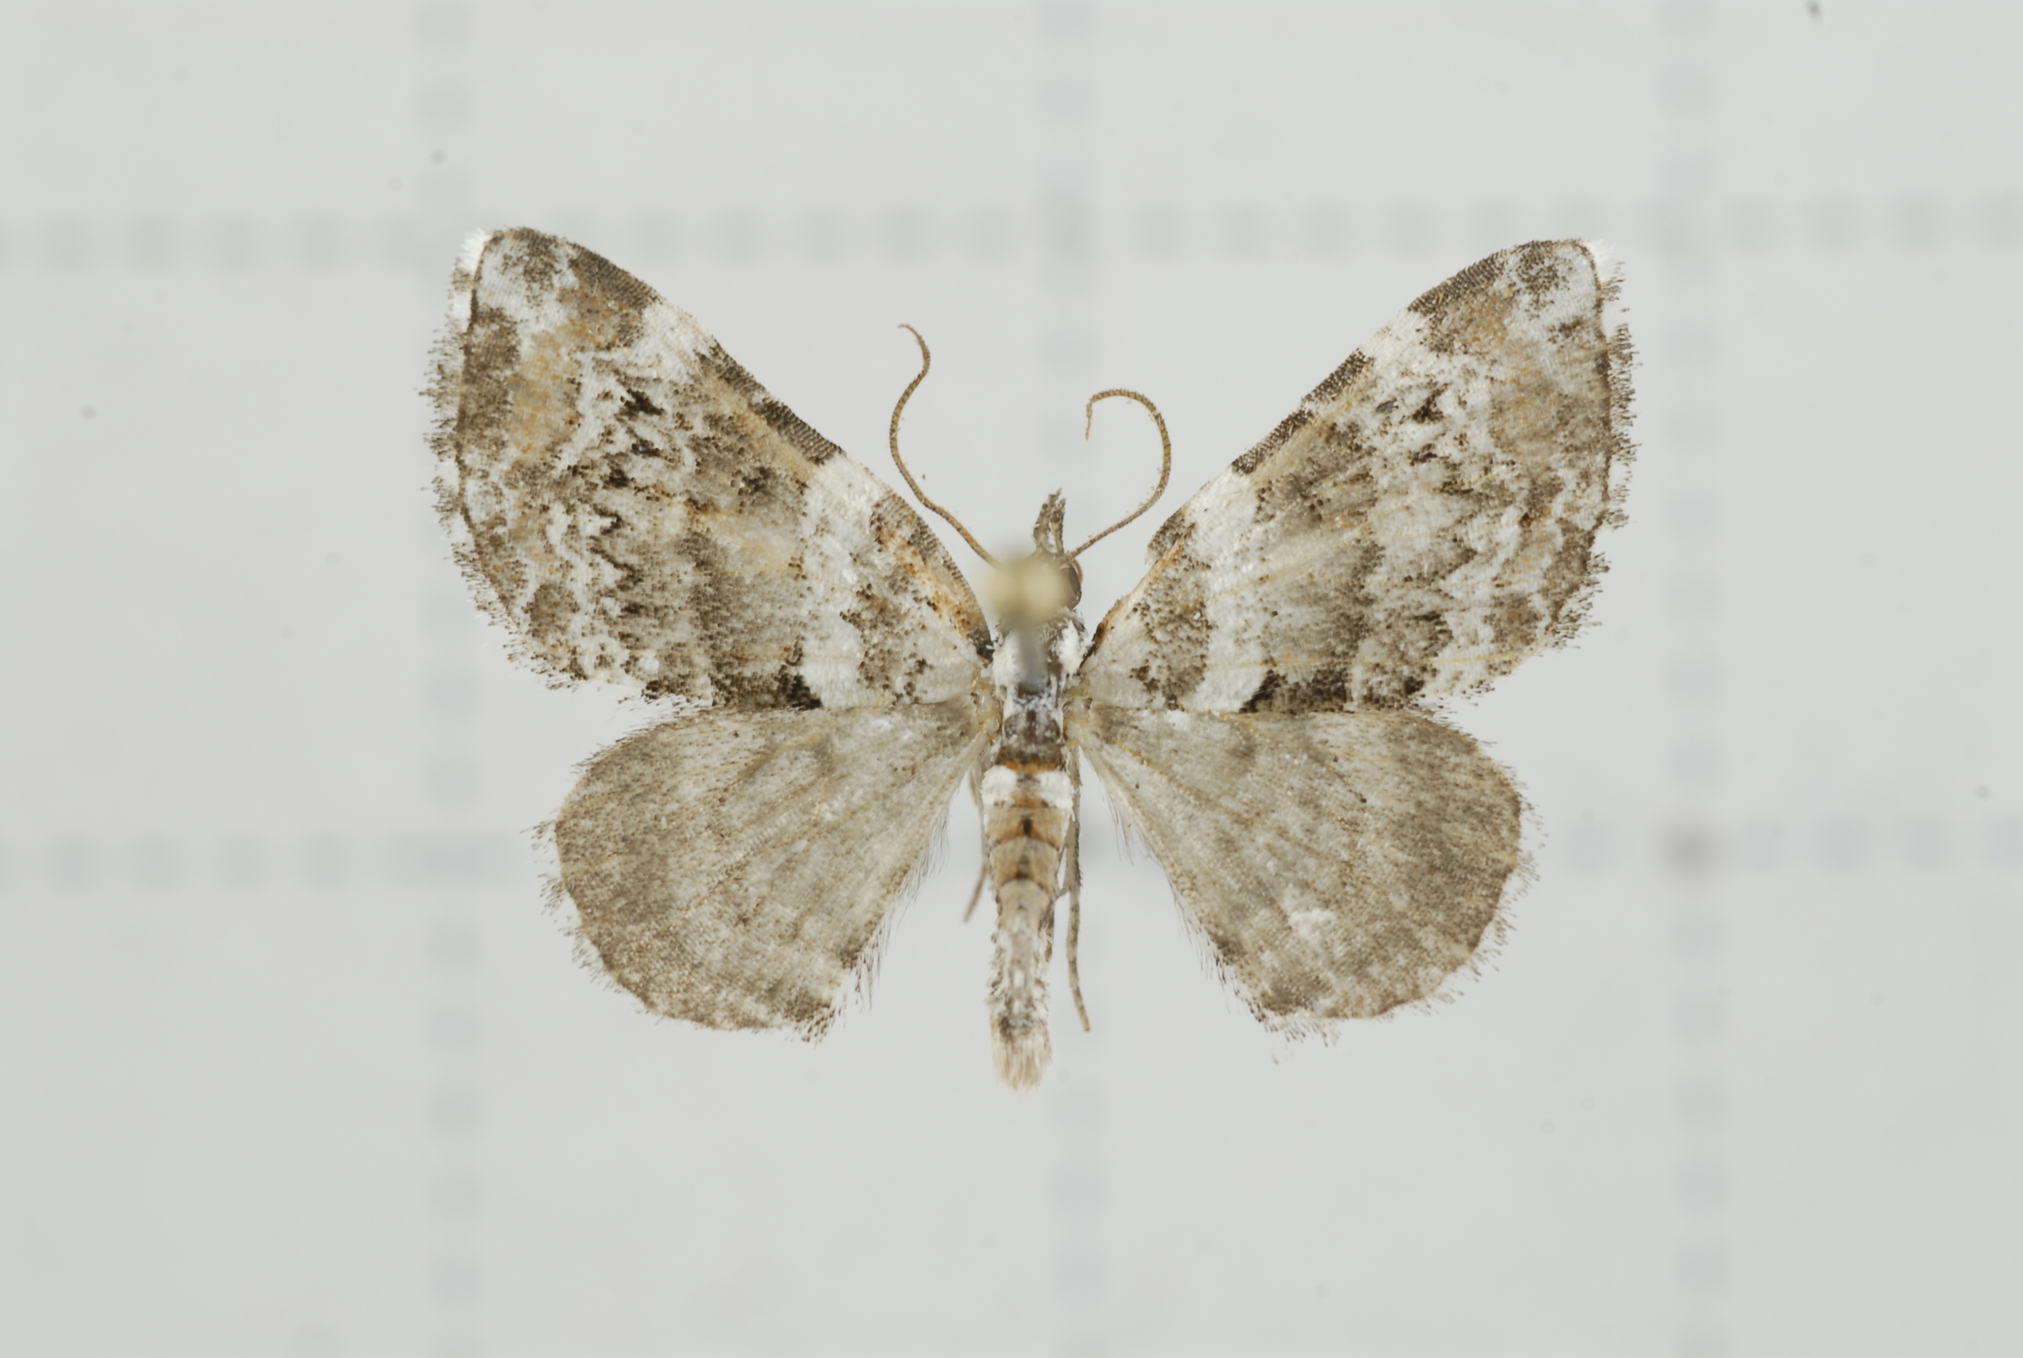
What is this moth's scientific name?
Perizoma fasciaria
